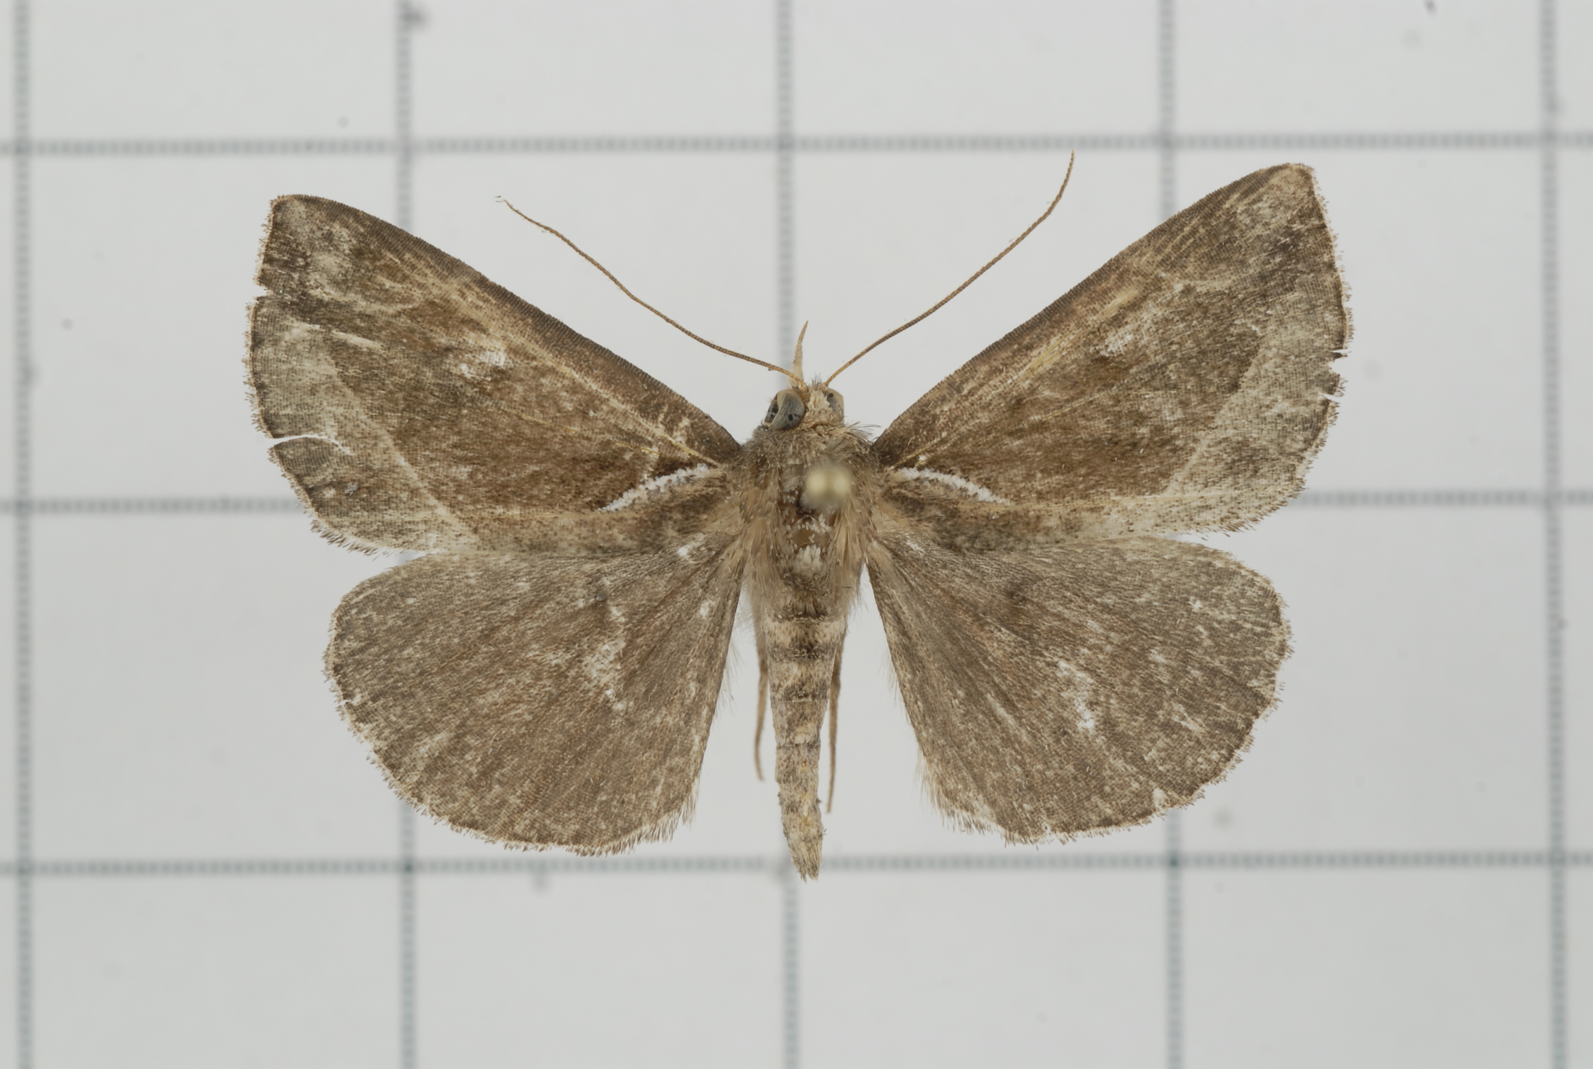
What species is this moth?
Hypena taiwana
